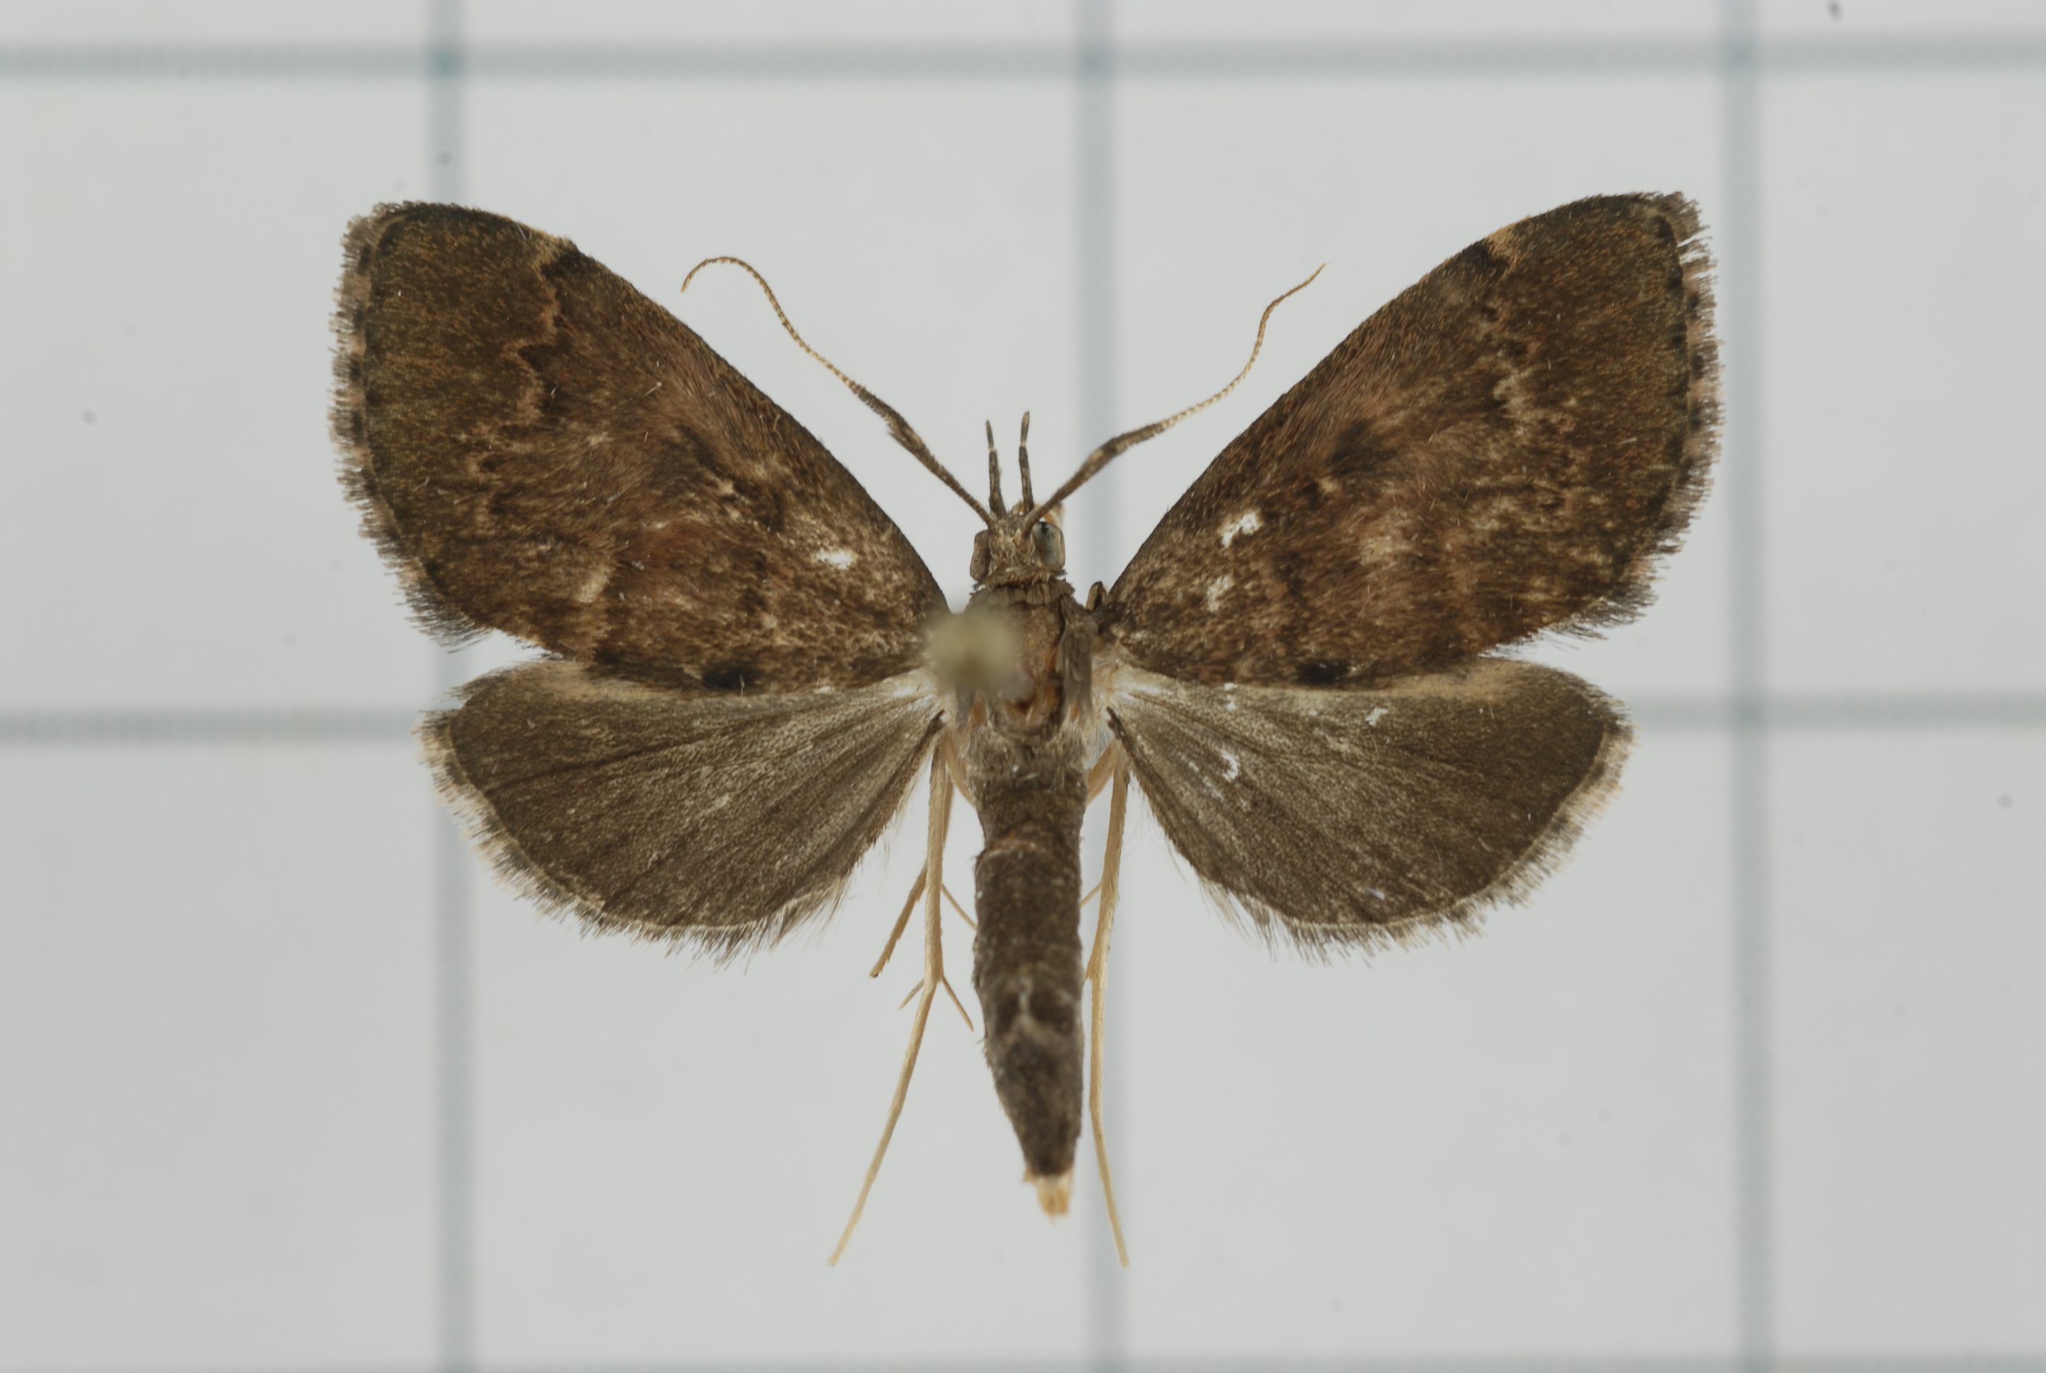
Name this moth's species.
Camptomastix hisbonalis
